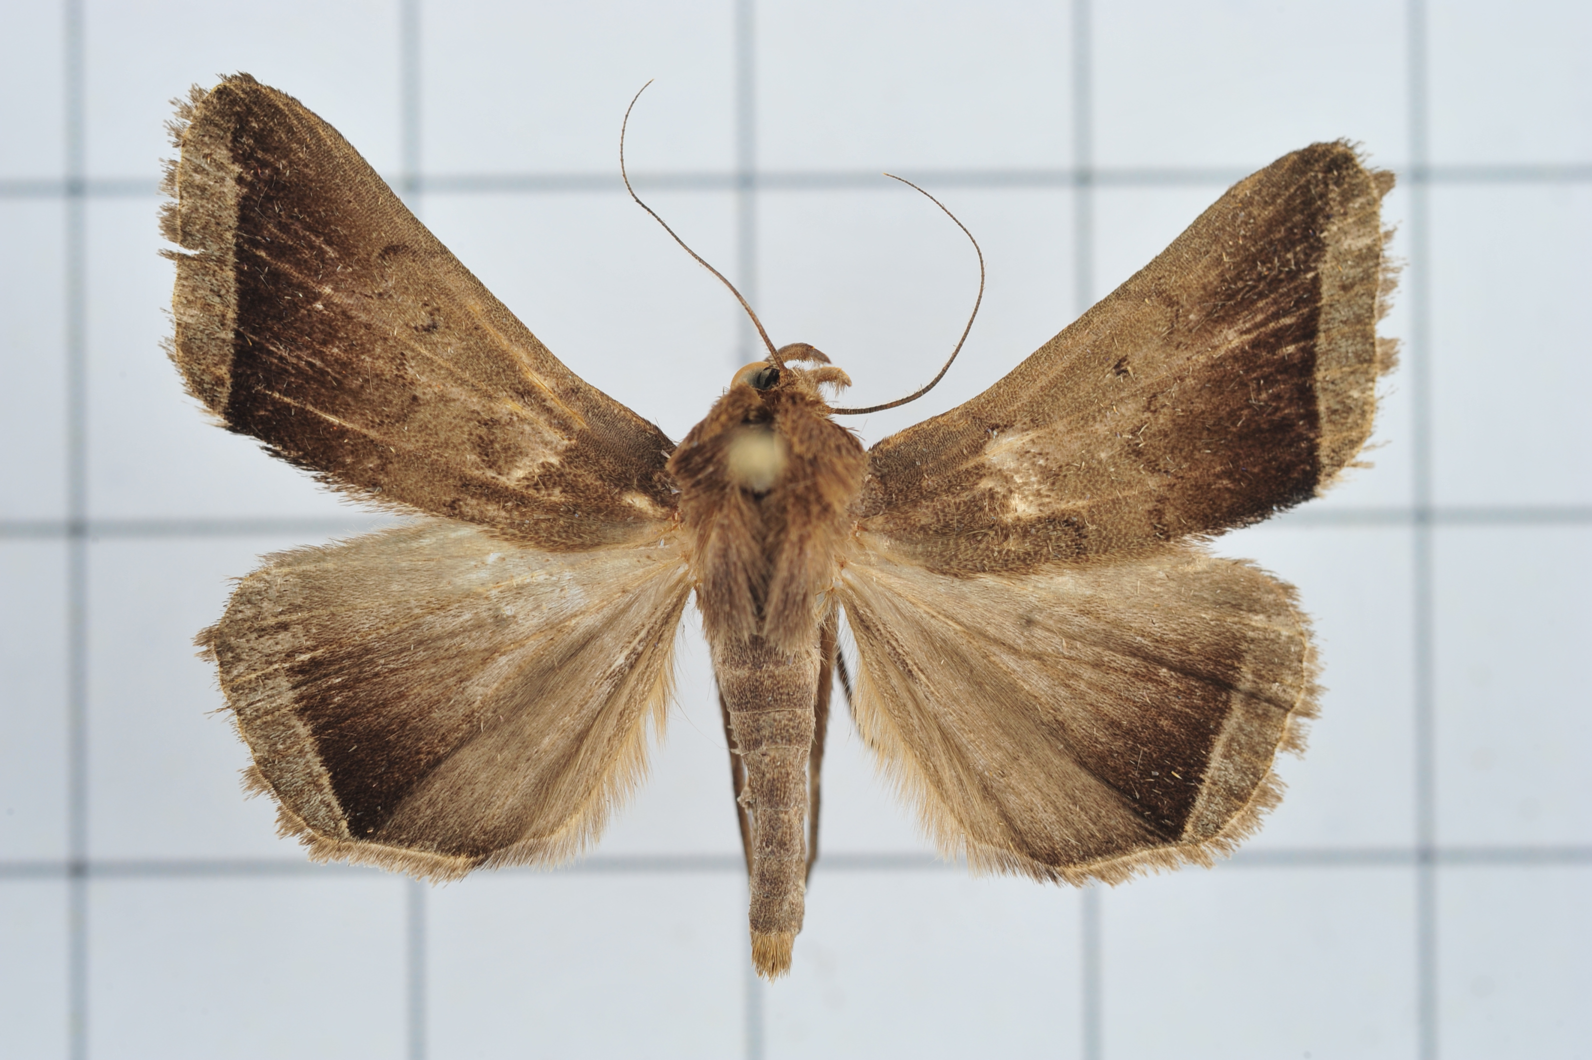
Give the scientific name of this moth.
Simplicia bimarginata
